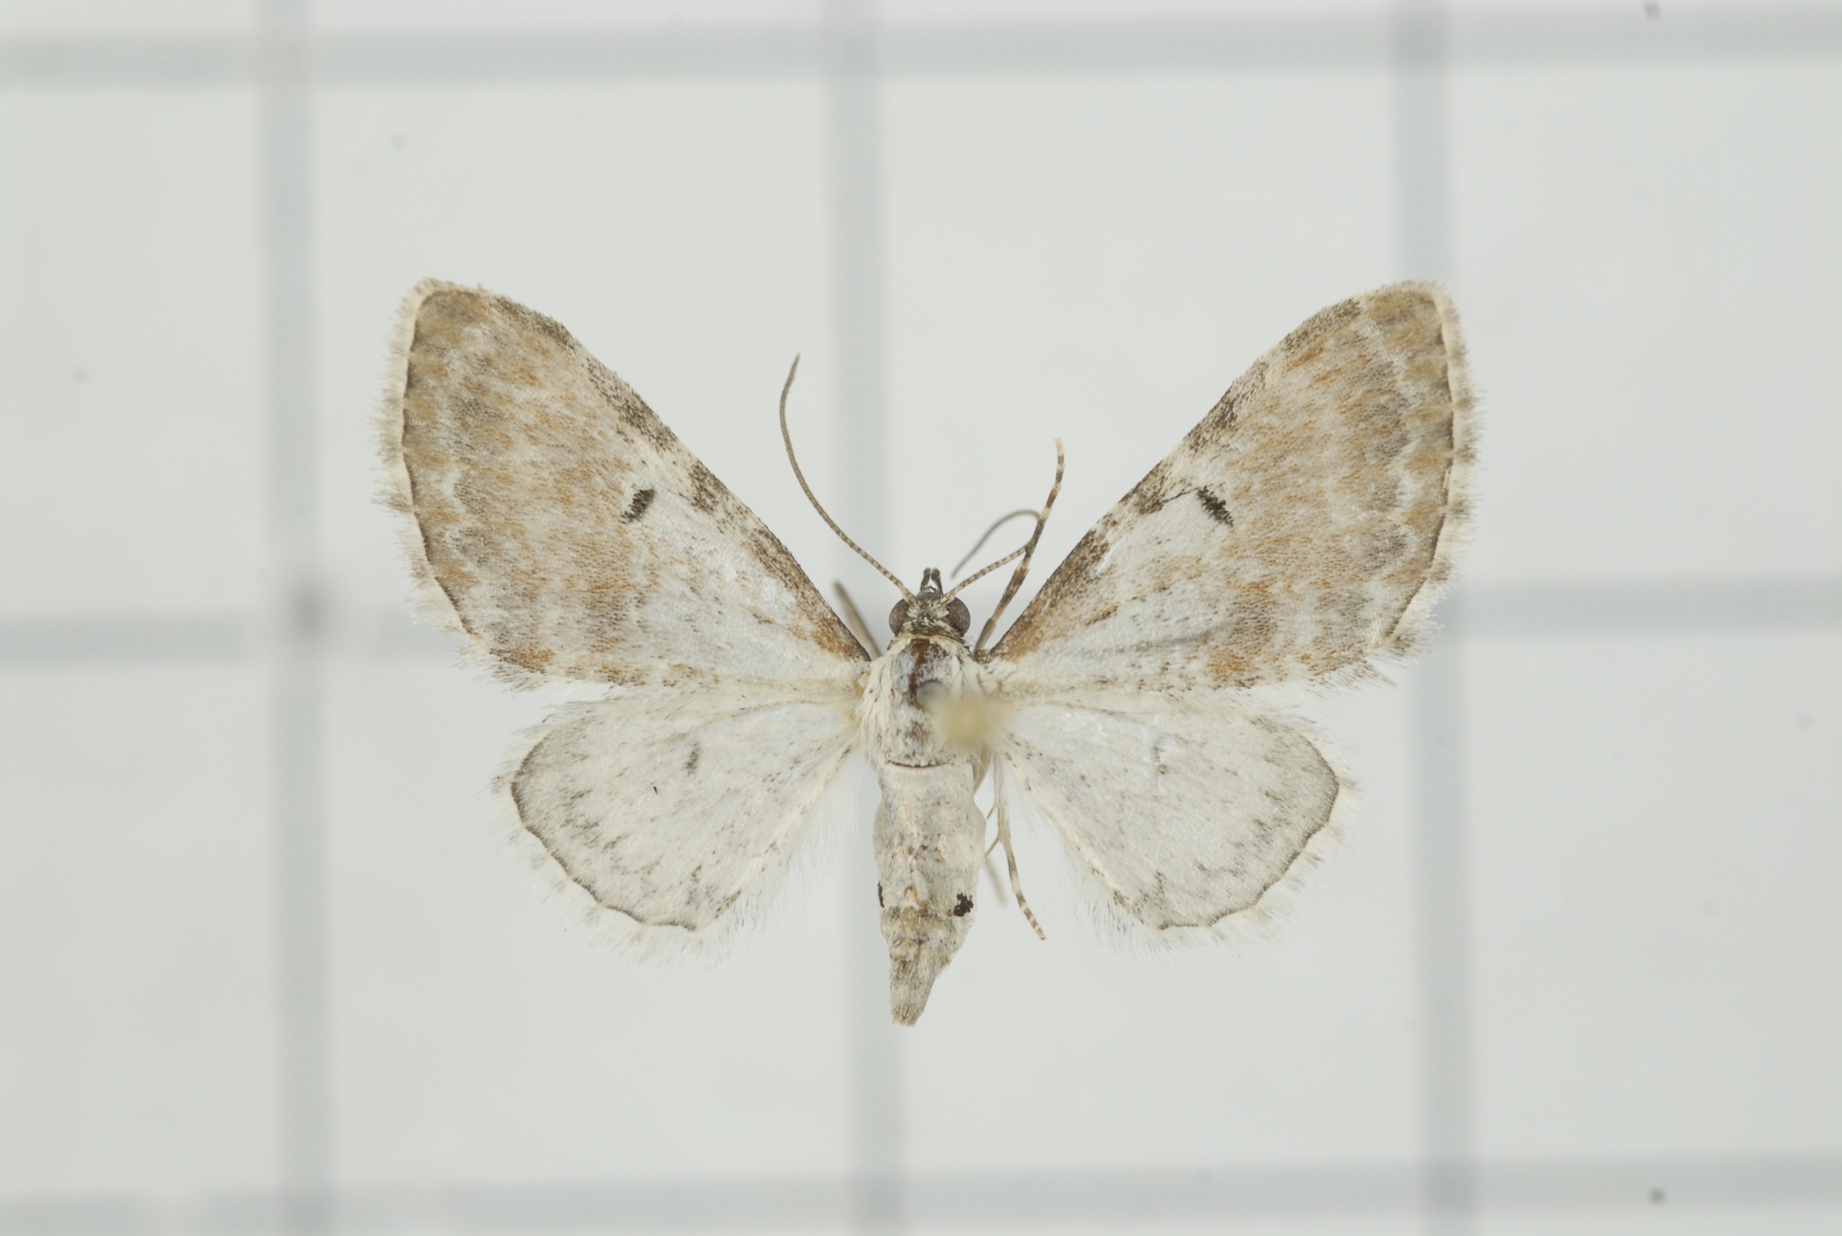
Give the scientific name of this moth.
Eupithecia mundiscripta
